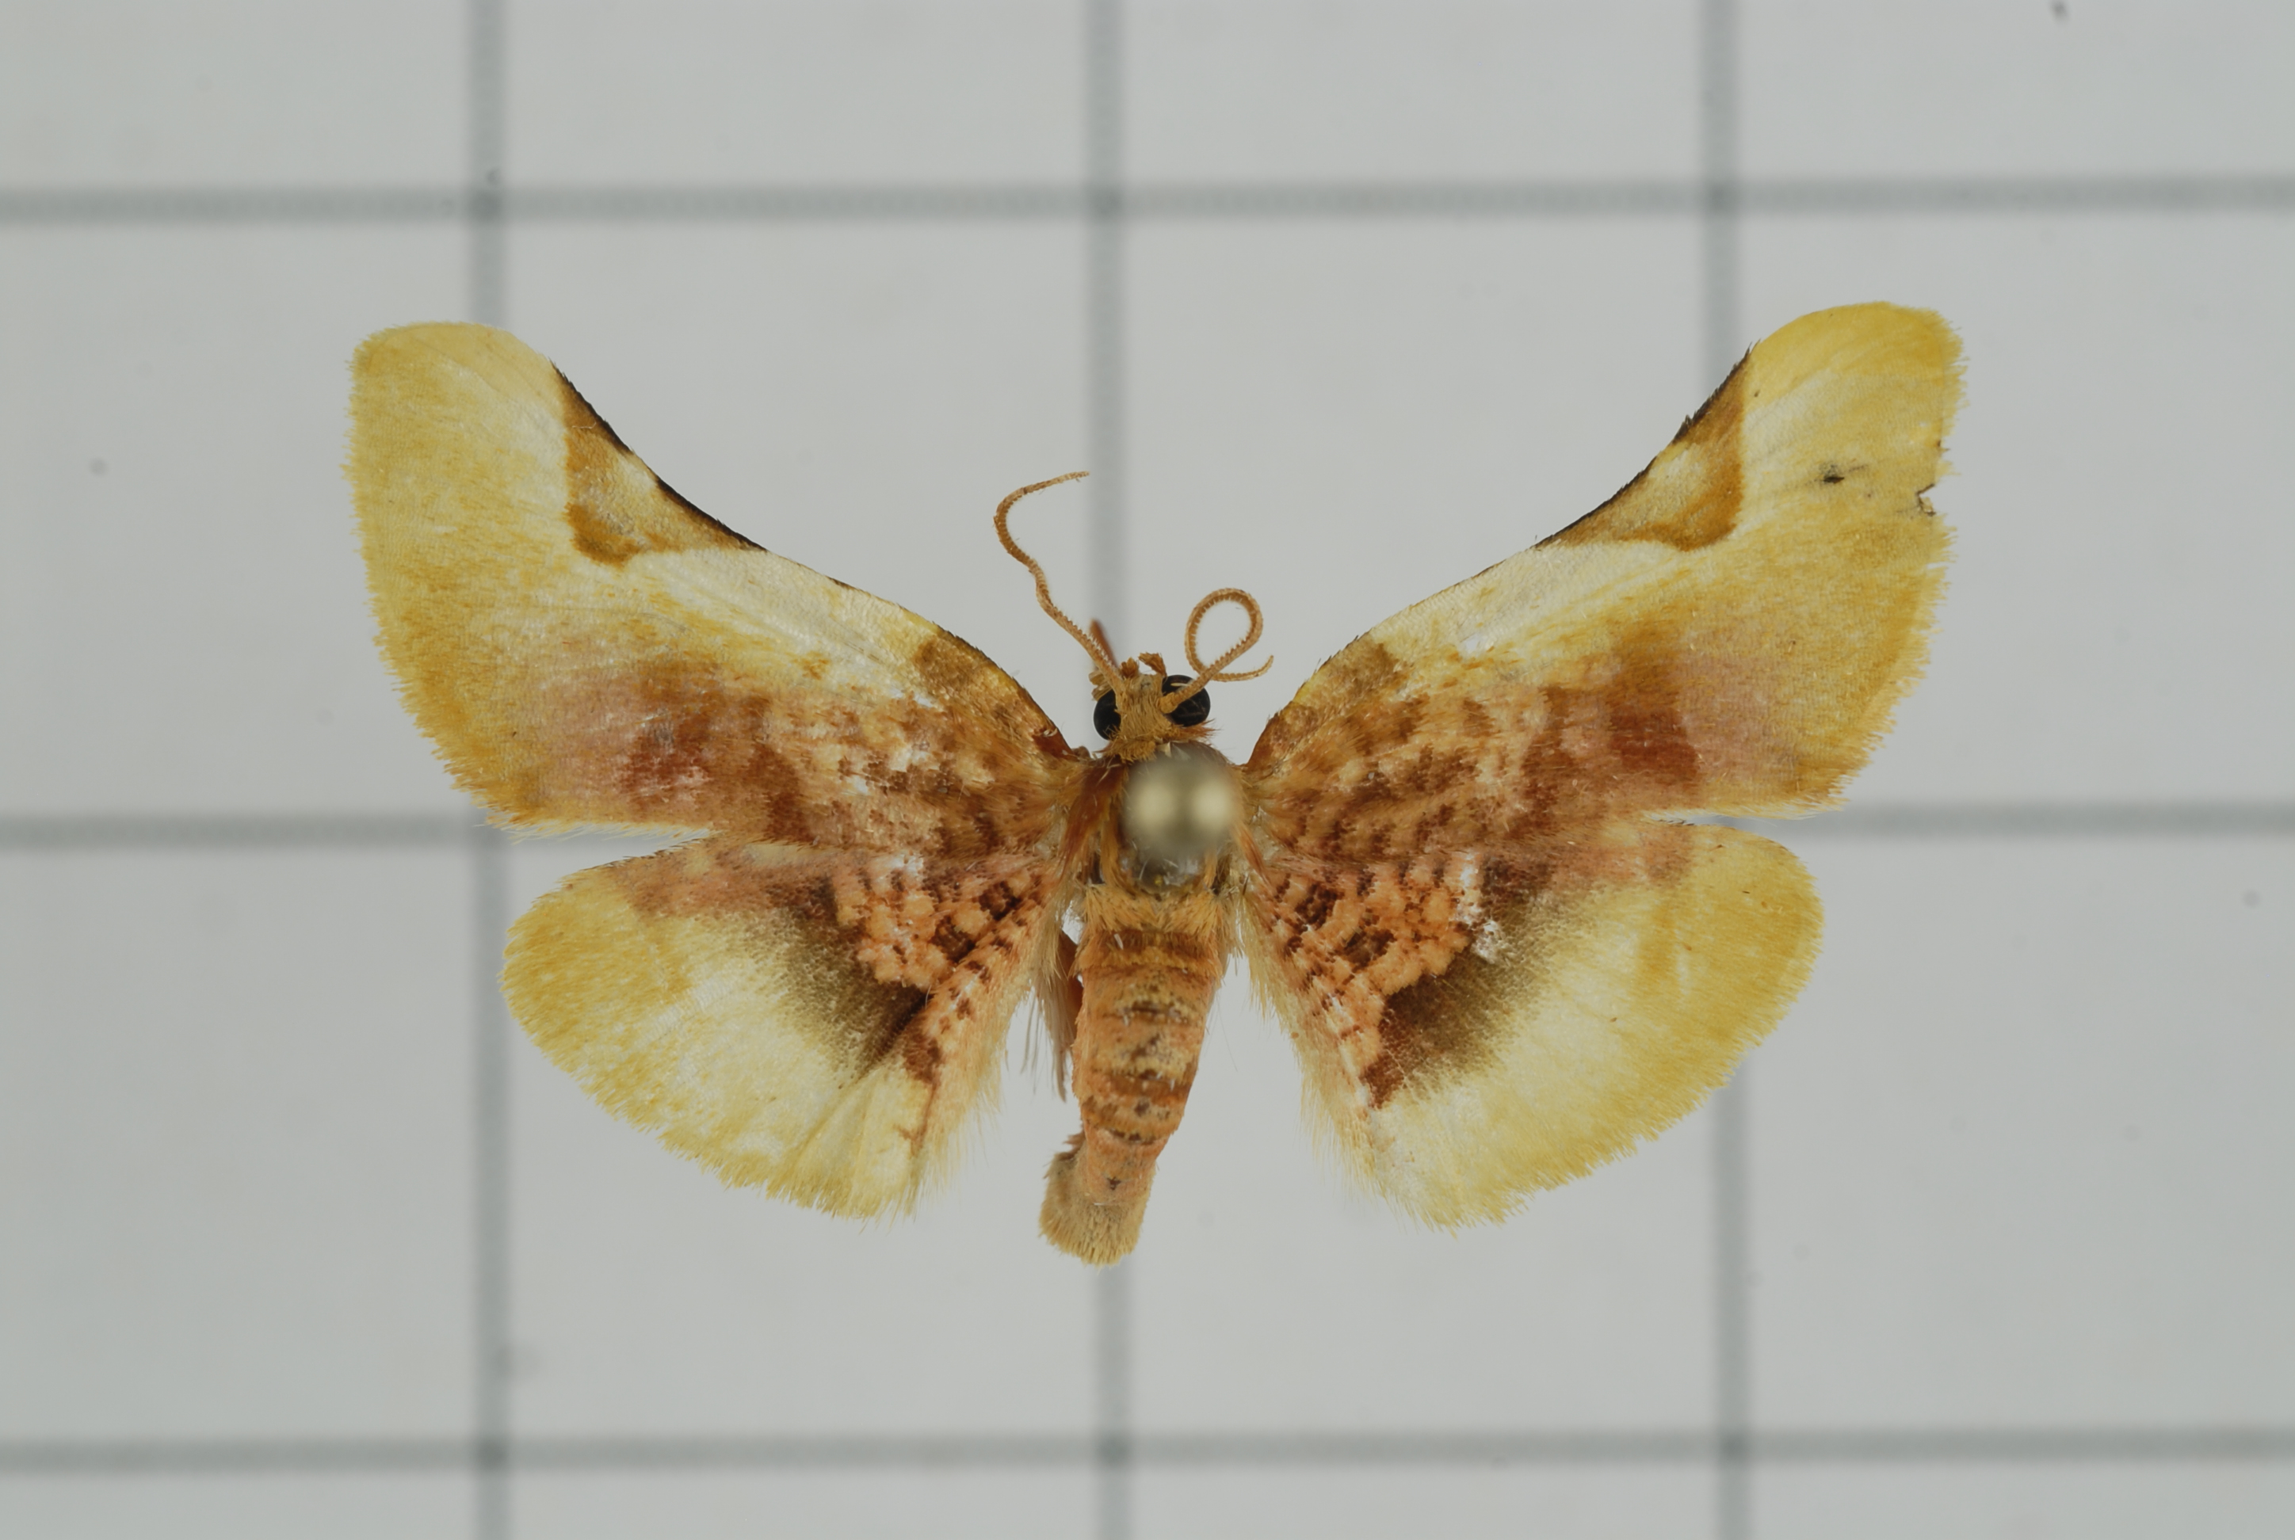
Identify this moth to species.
Pyrinioides sinuosus
